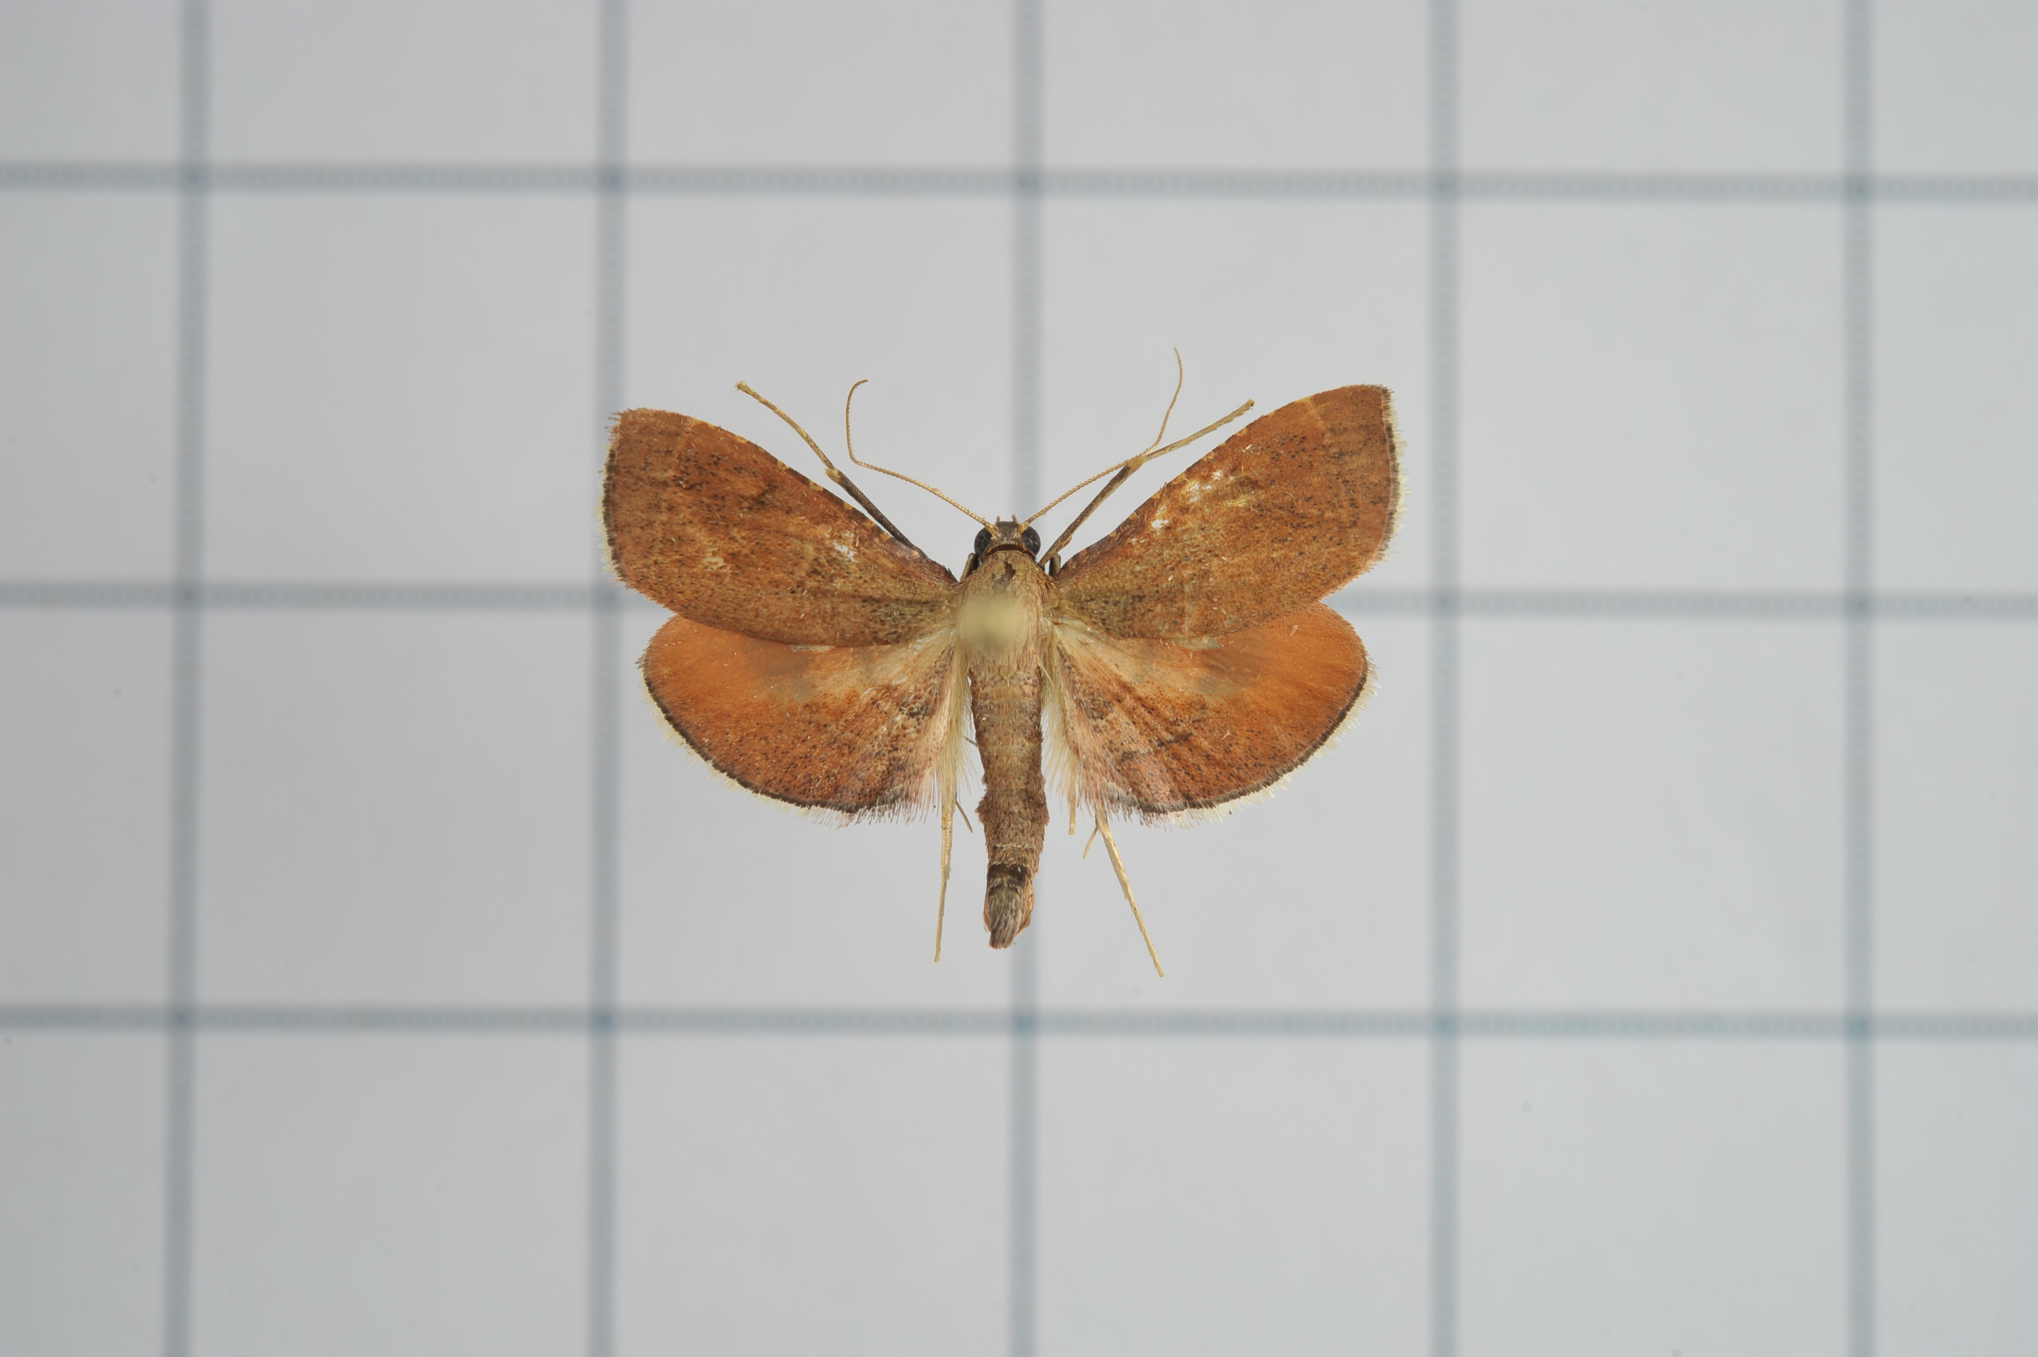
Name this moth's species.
Endotricha theonalis
